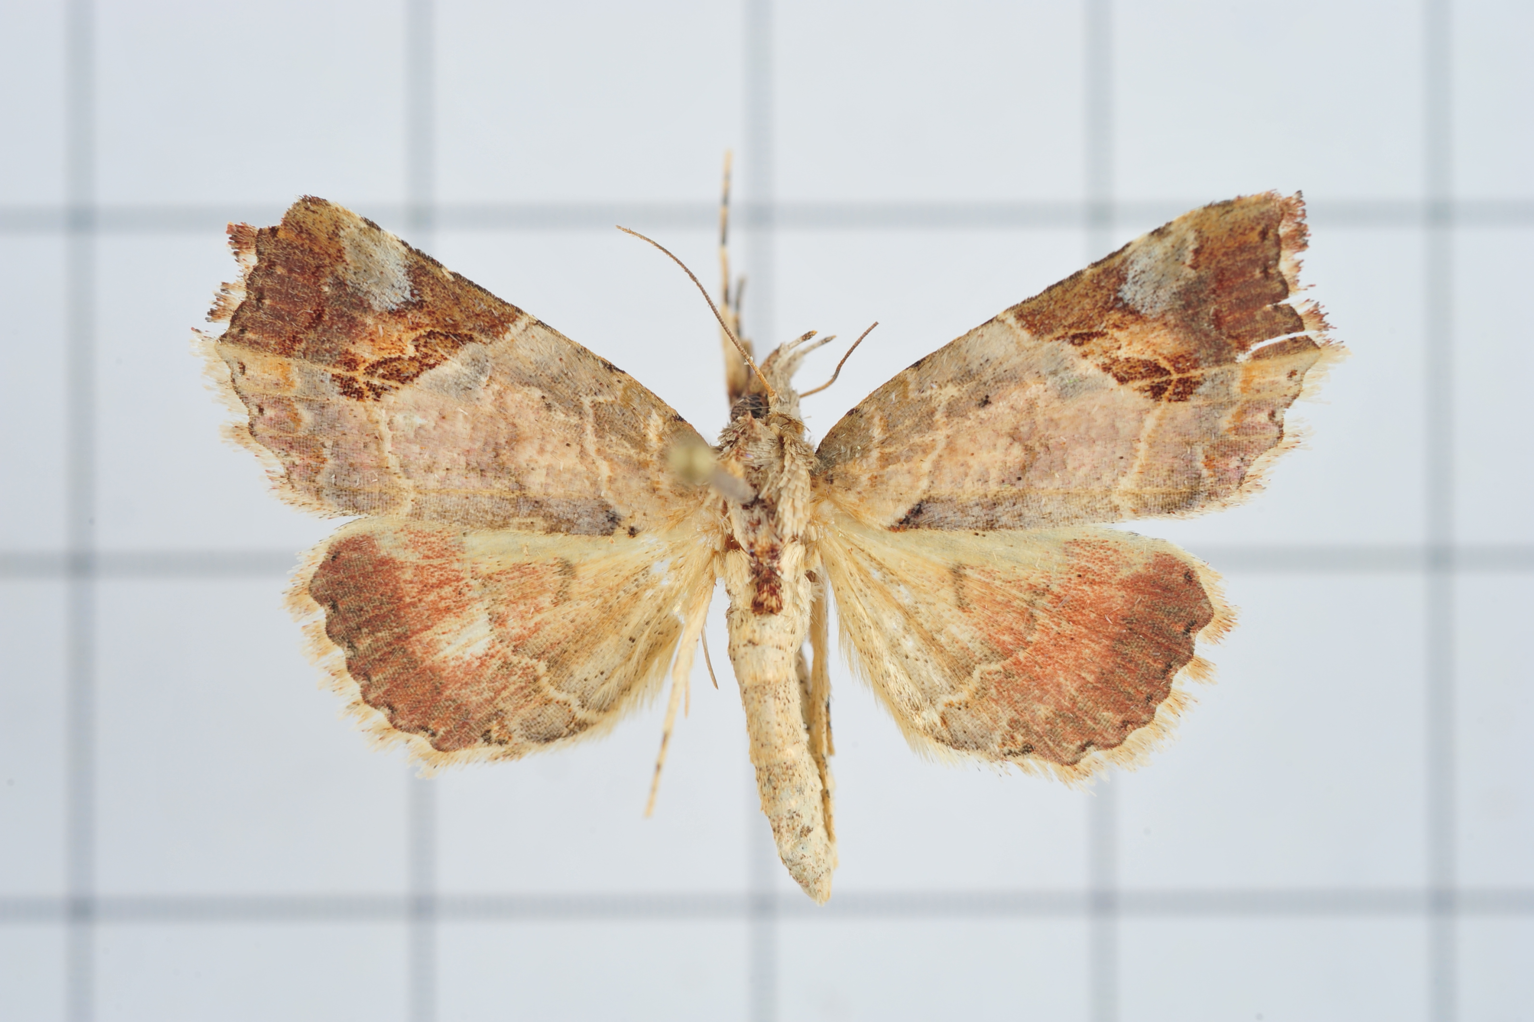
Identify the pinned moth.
Olulis shigakii
